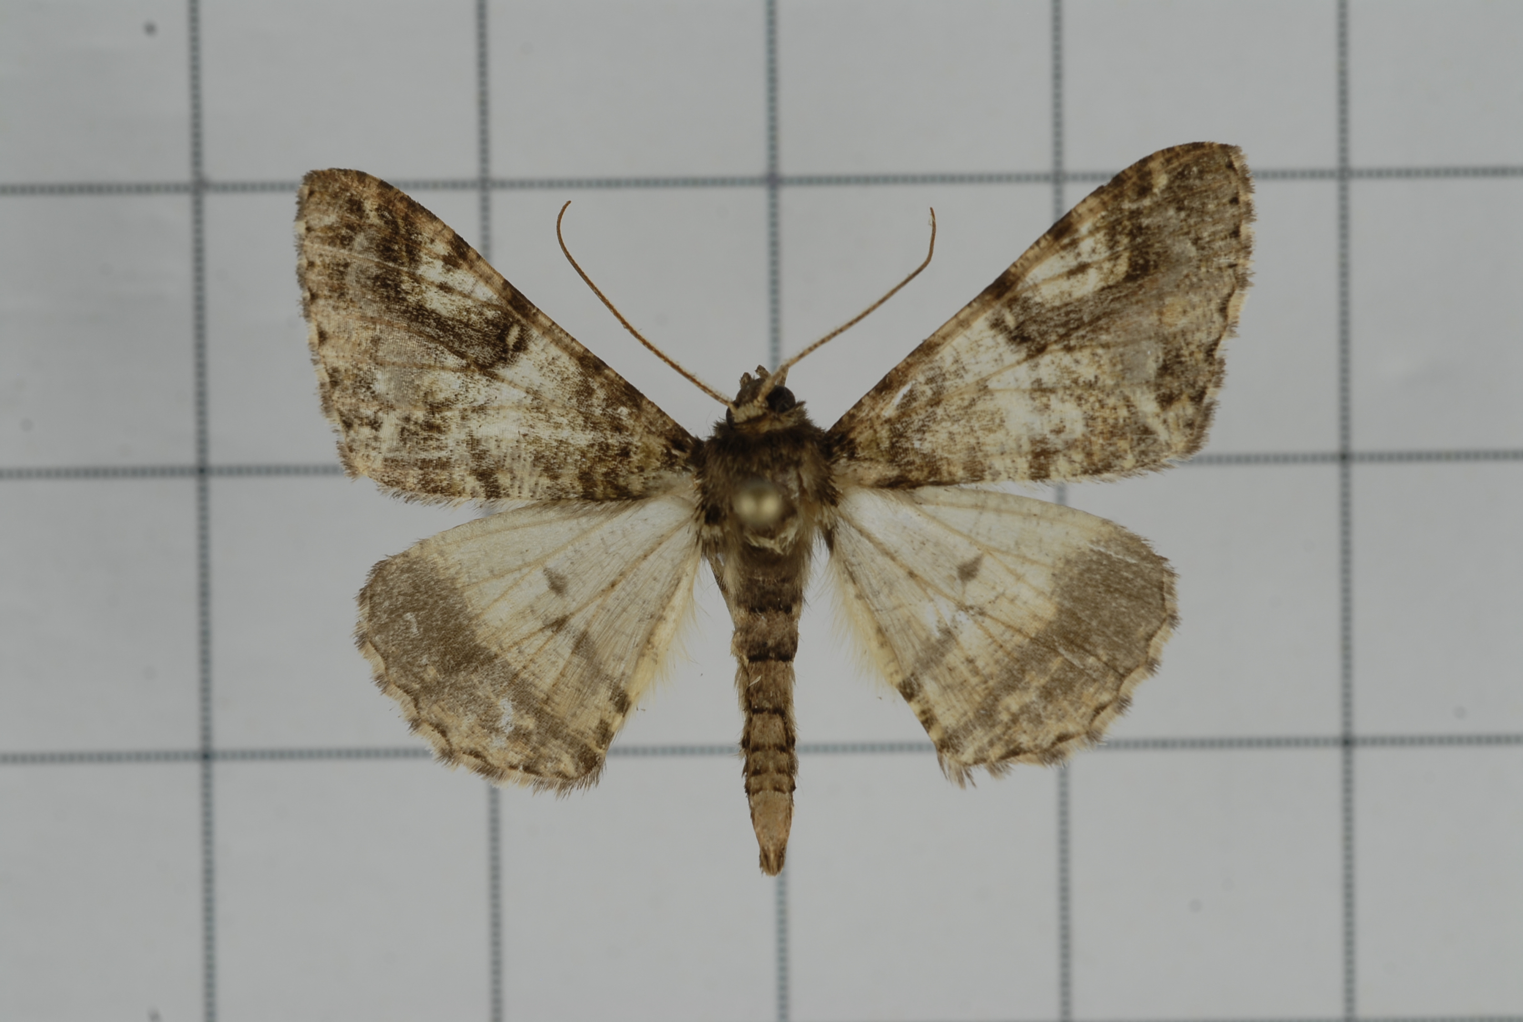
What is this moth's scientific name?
Gasterocome pannosaria orta
